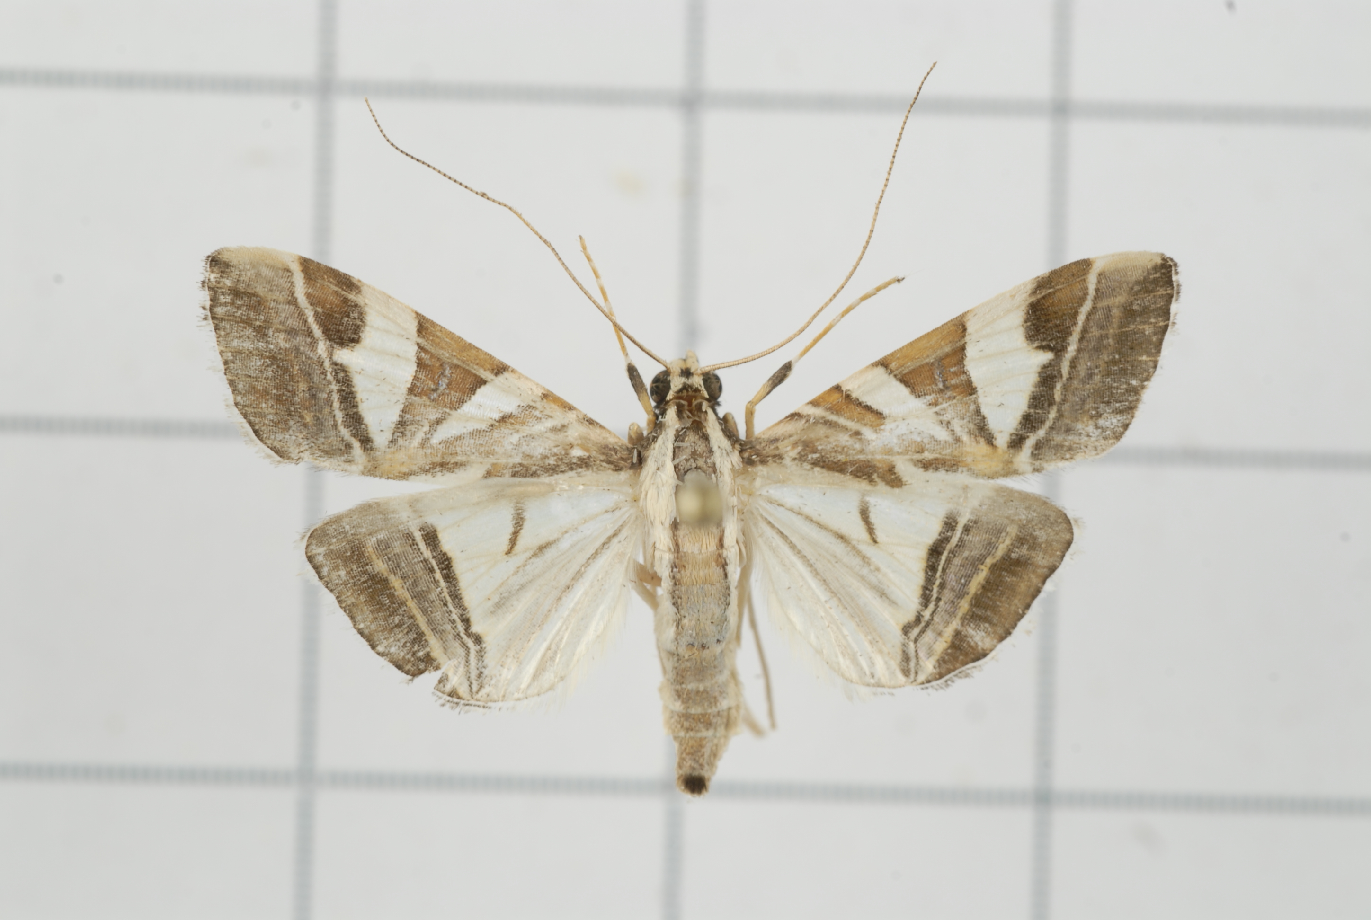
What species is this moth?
Agrioglypta itysalis
